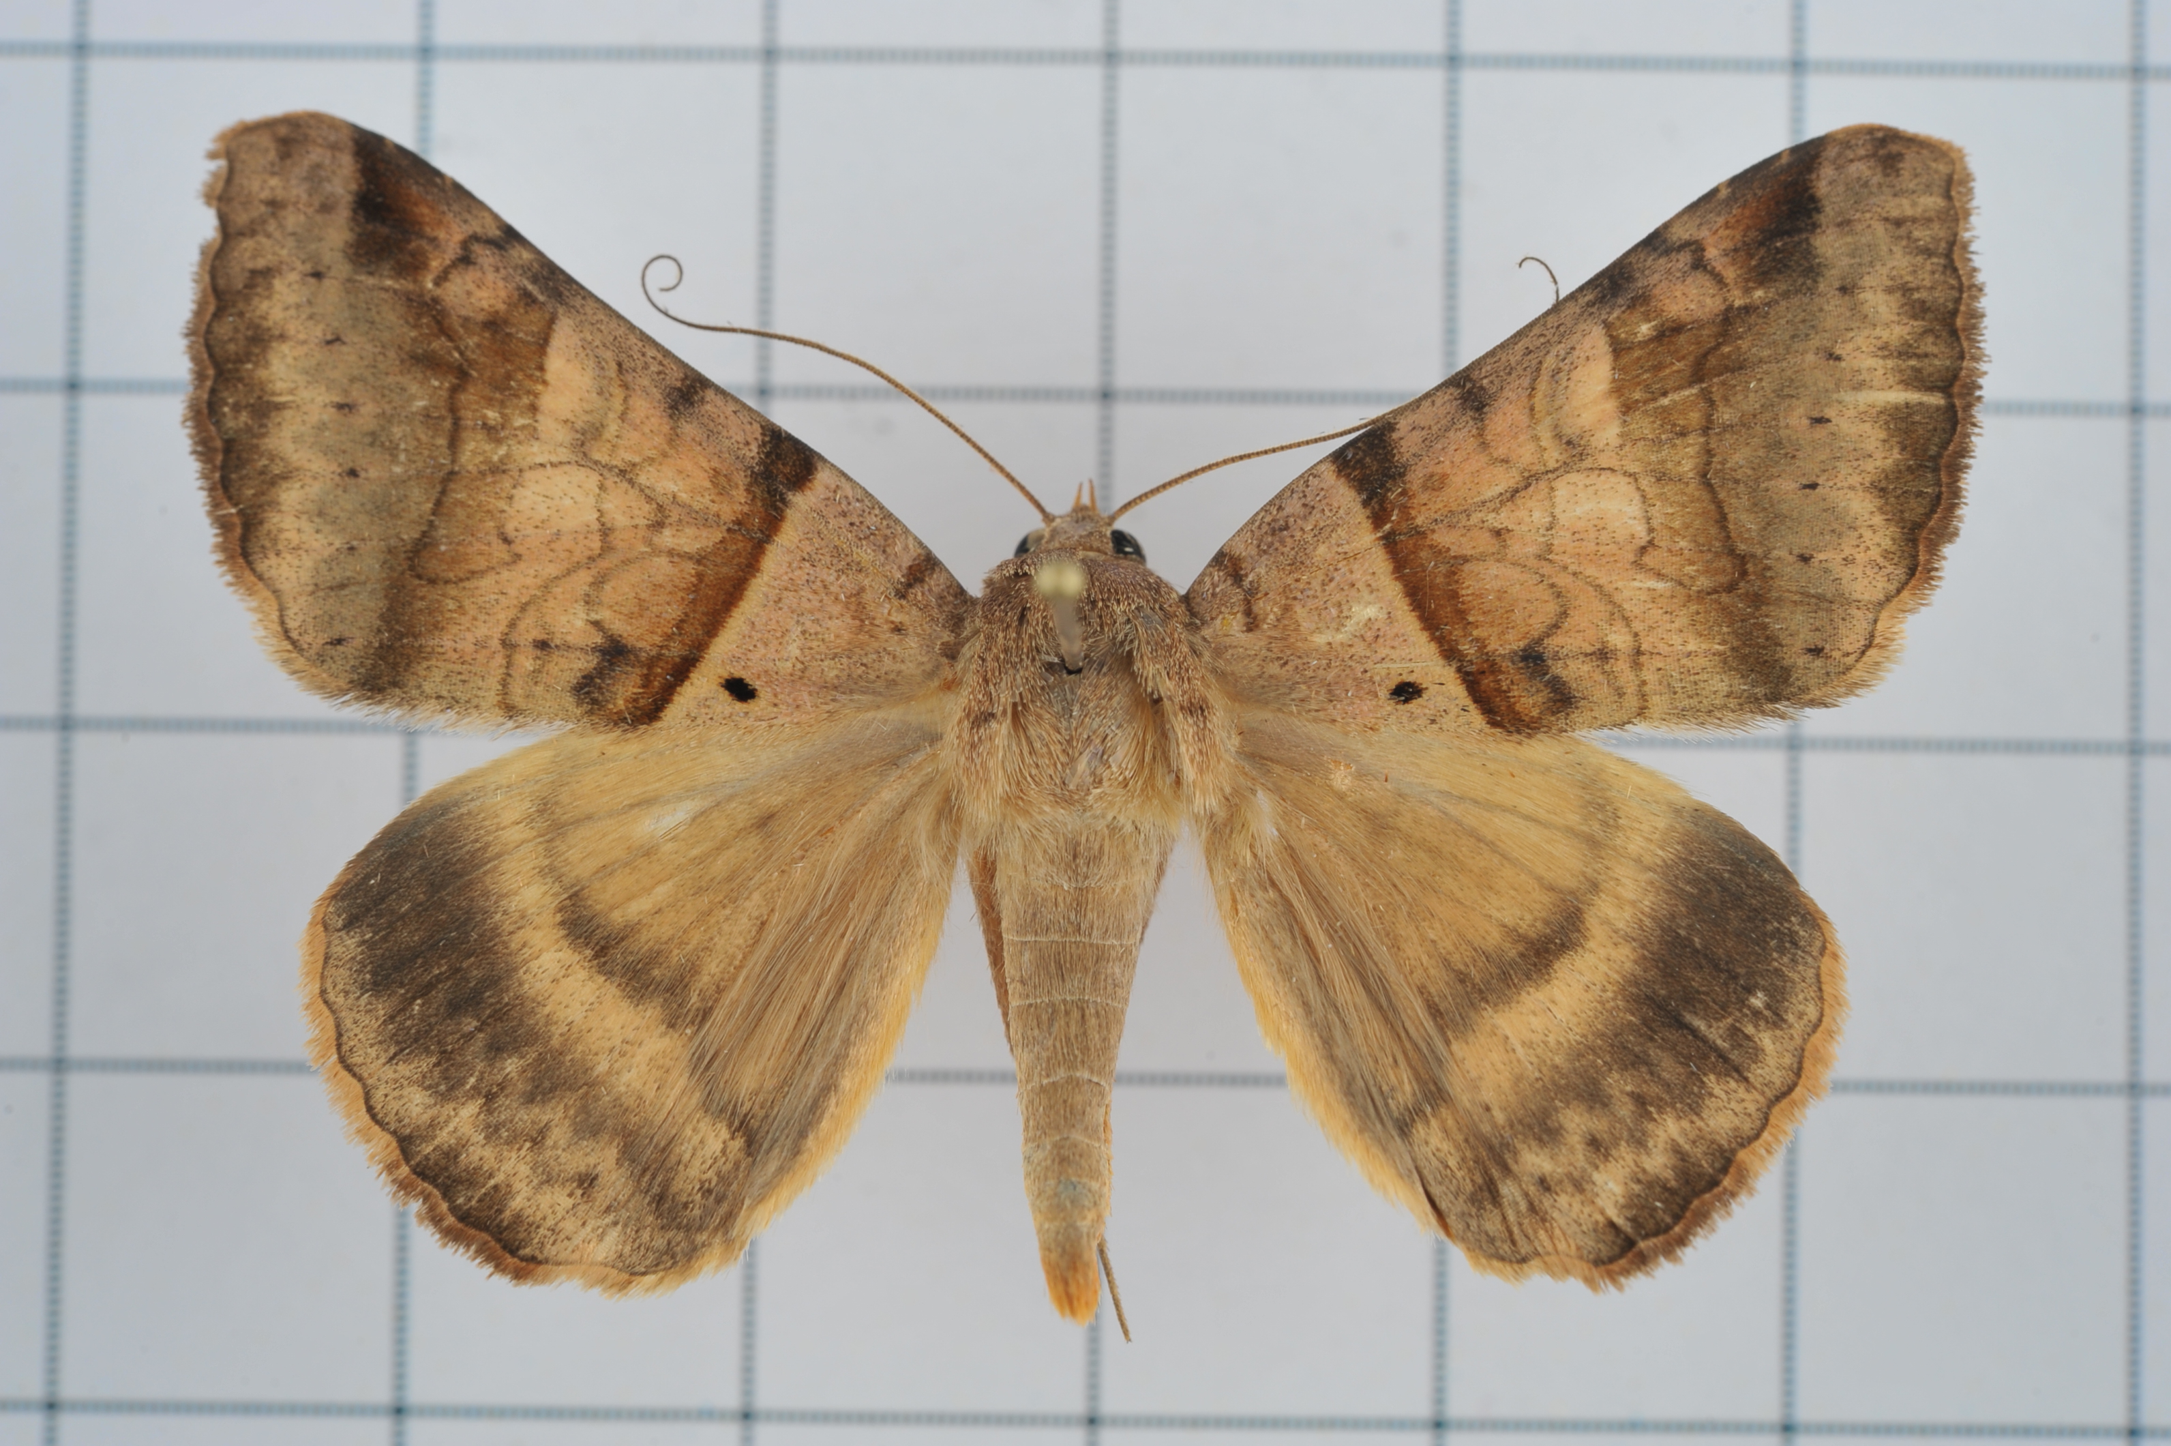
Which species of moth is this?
Mocis undata
